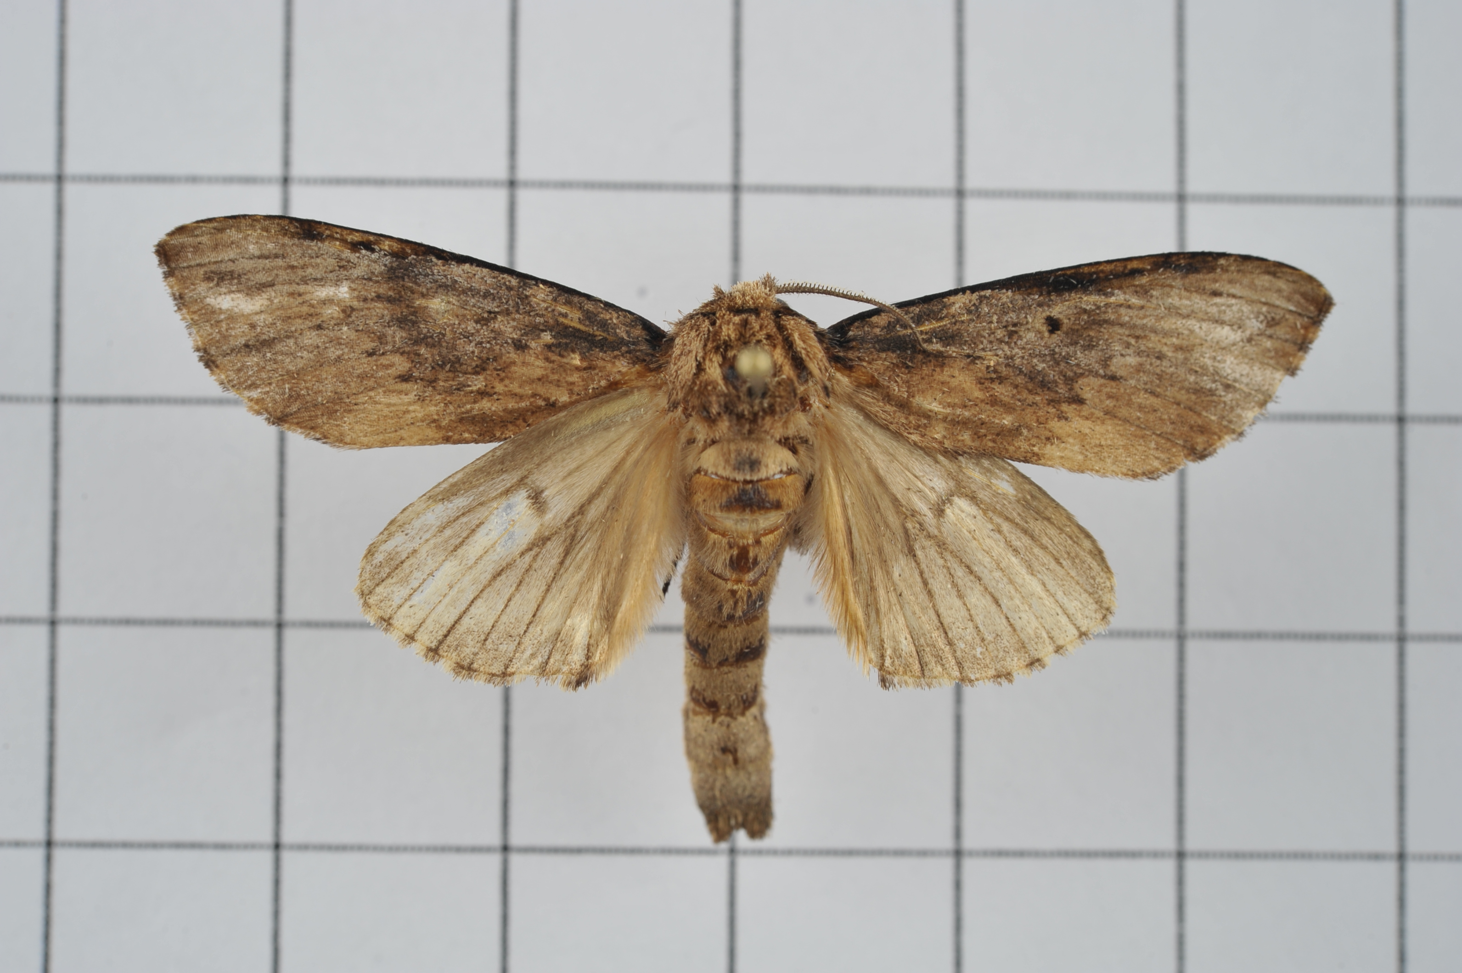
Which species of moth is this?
Norracoides basinotata
